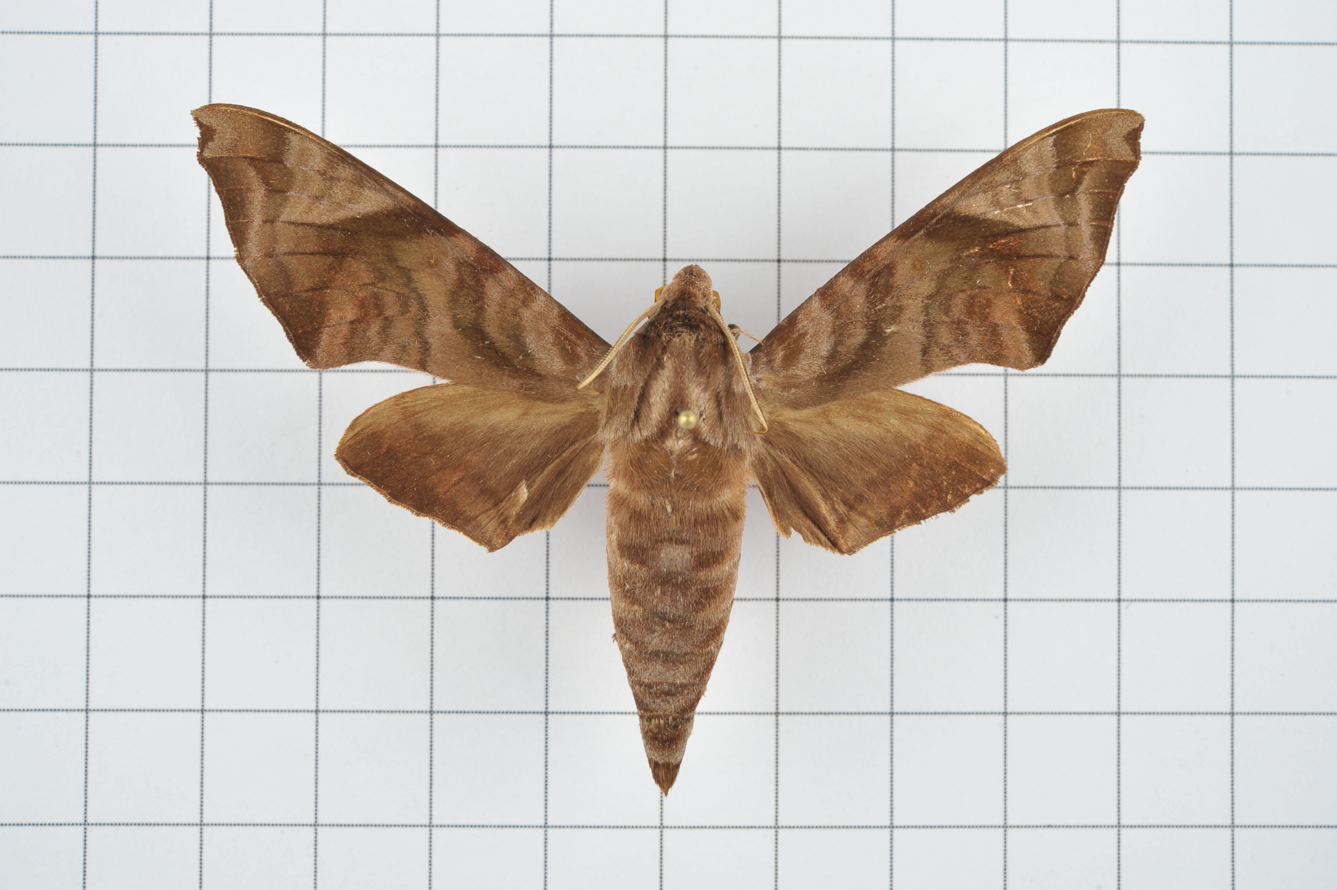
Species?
Acosmeryx castanea
